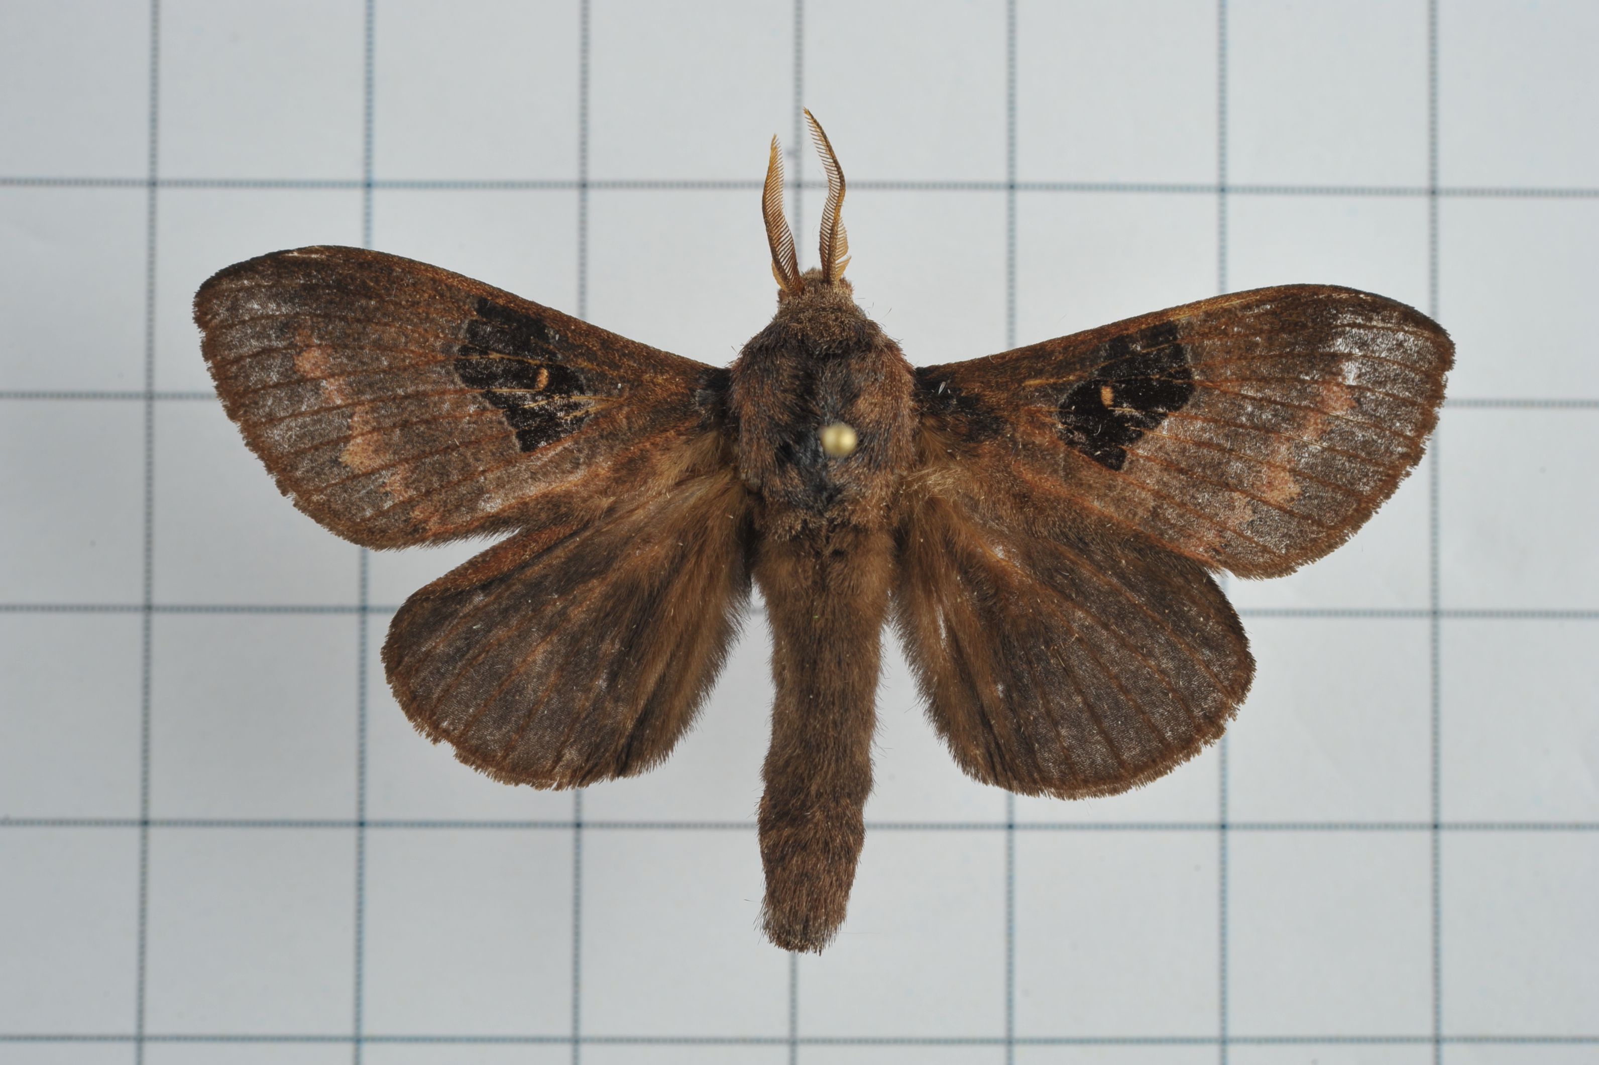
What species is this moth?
Metanastria hyrtaca
